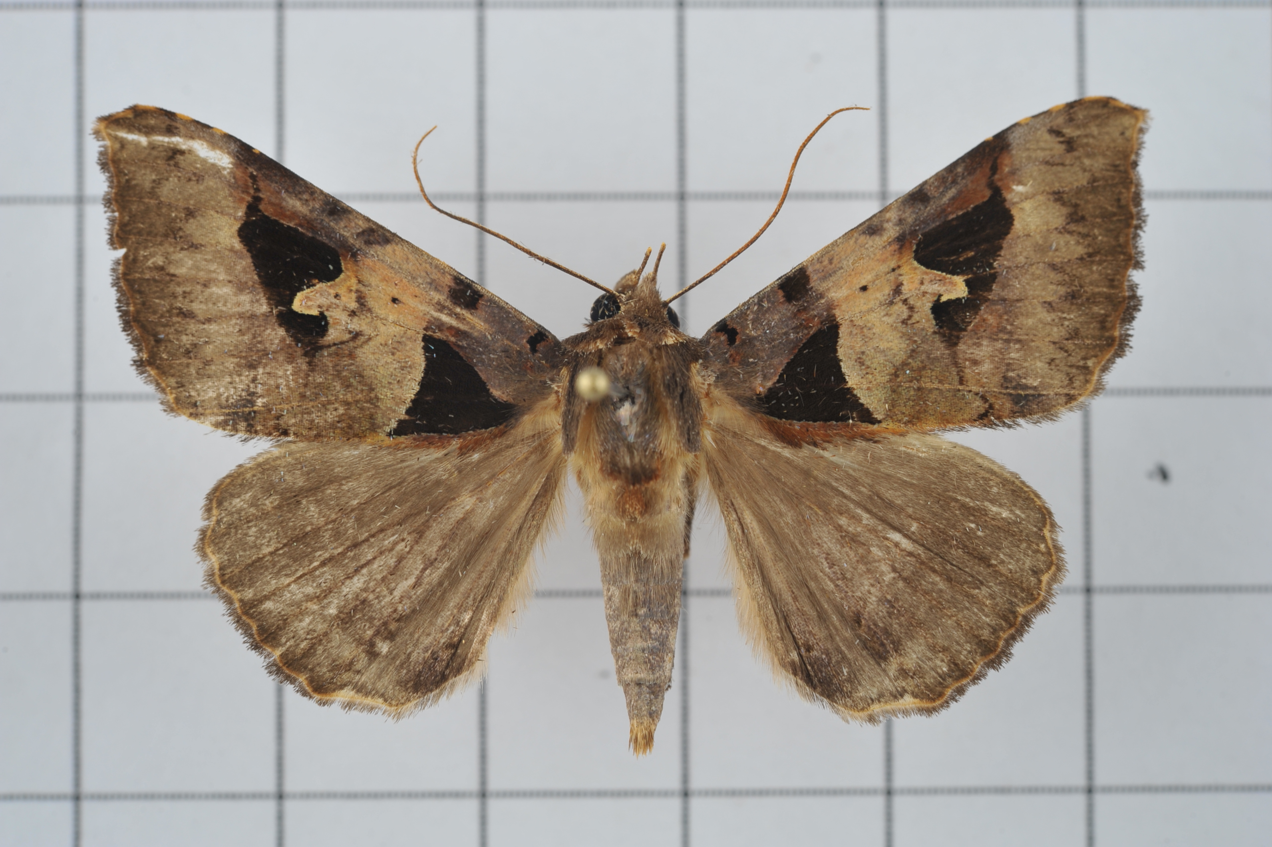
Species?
Avatha chinensis
